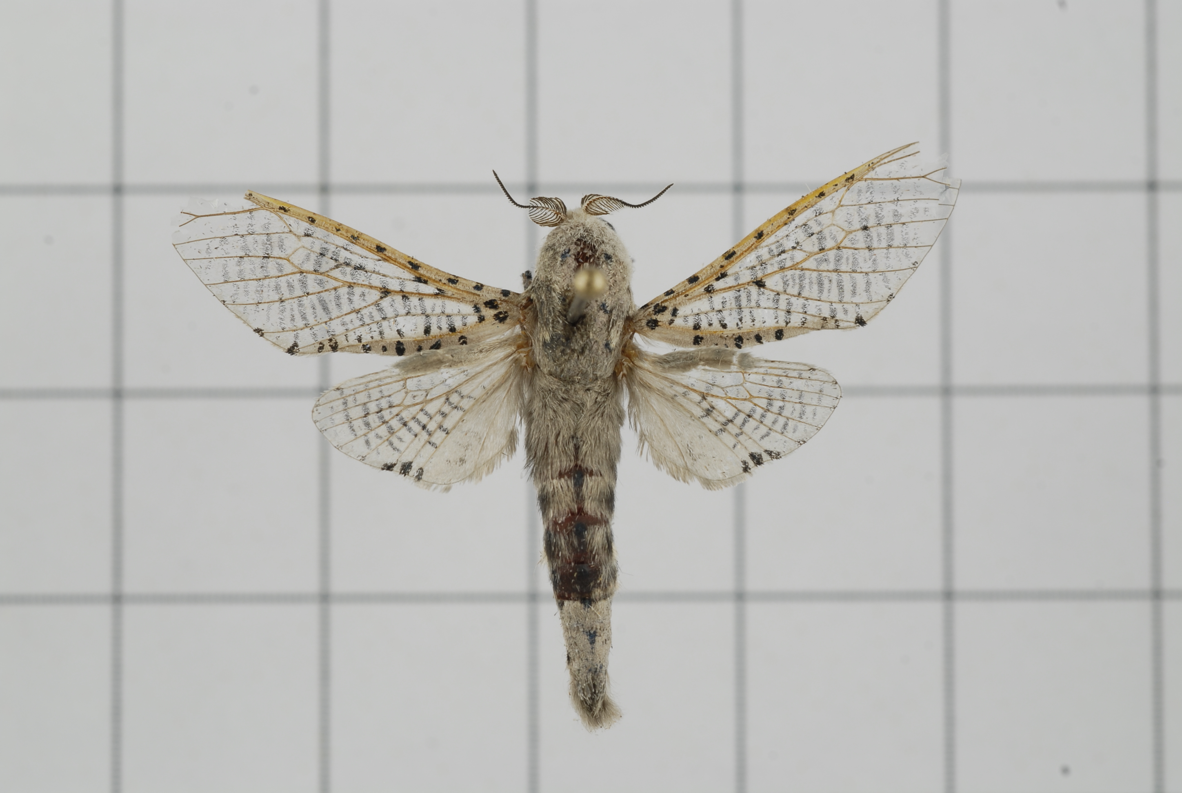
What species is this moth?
Polyphagozerra coffeae
